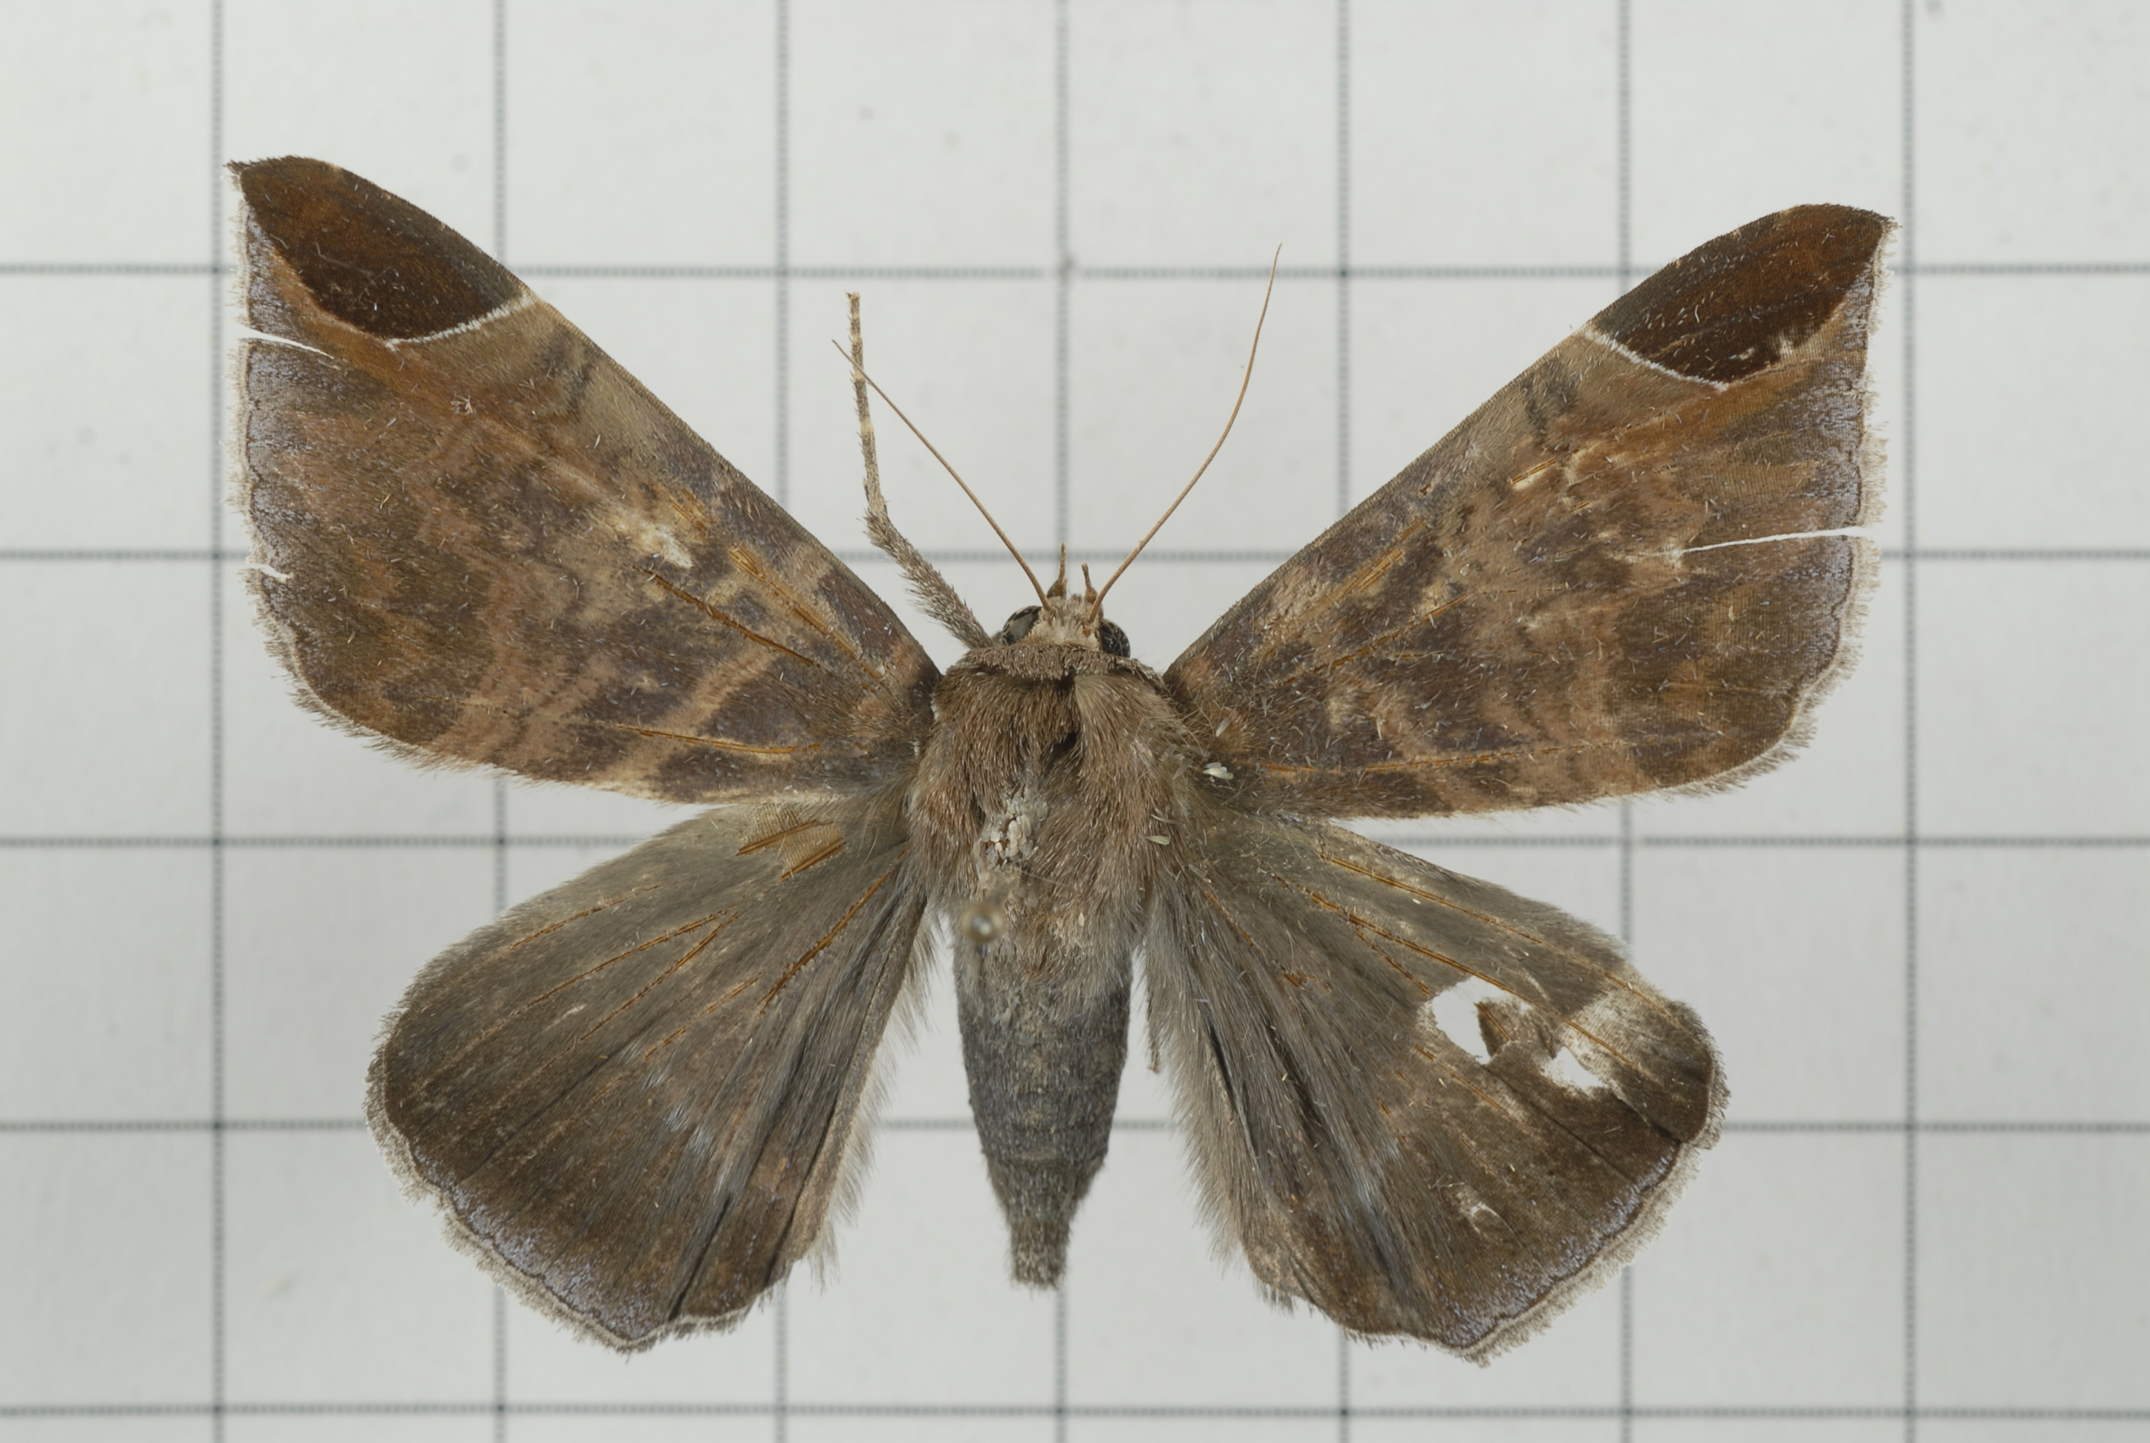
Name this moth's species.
Pindara illibata
